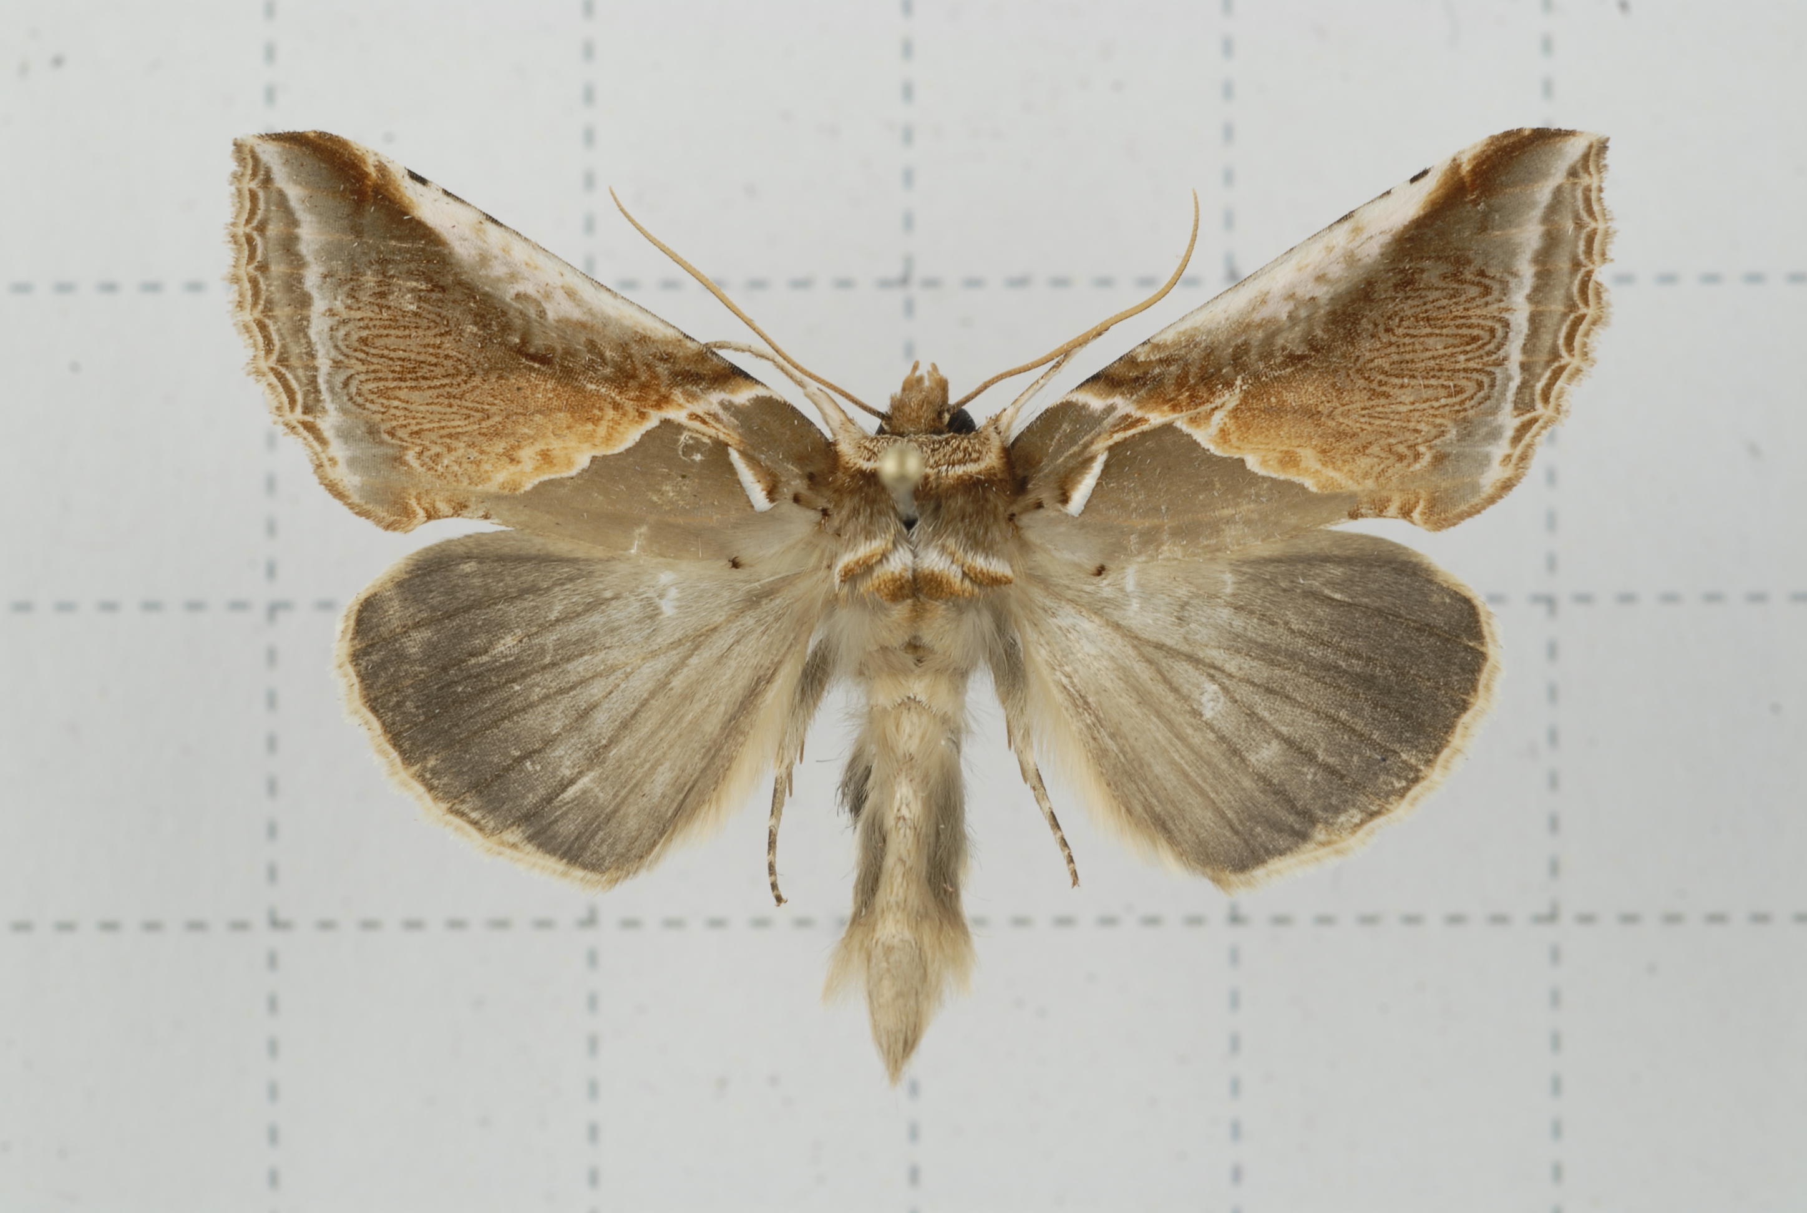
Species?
Habrosyne indica formosana
